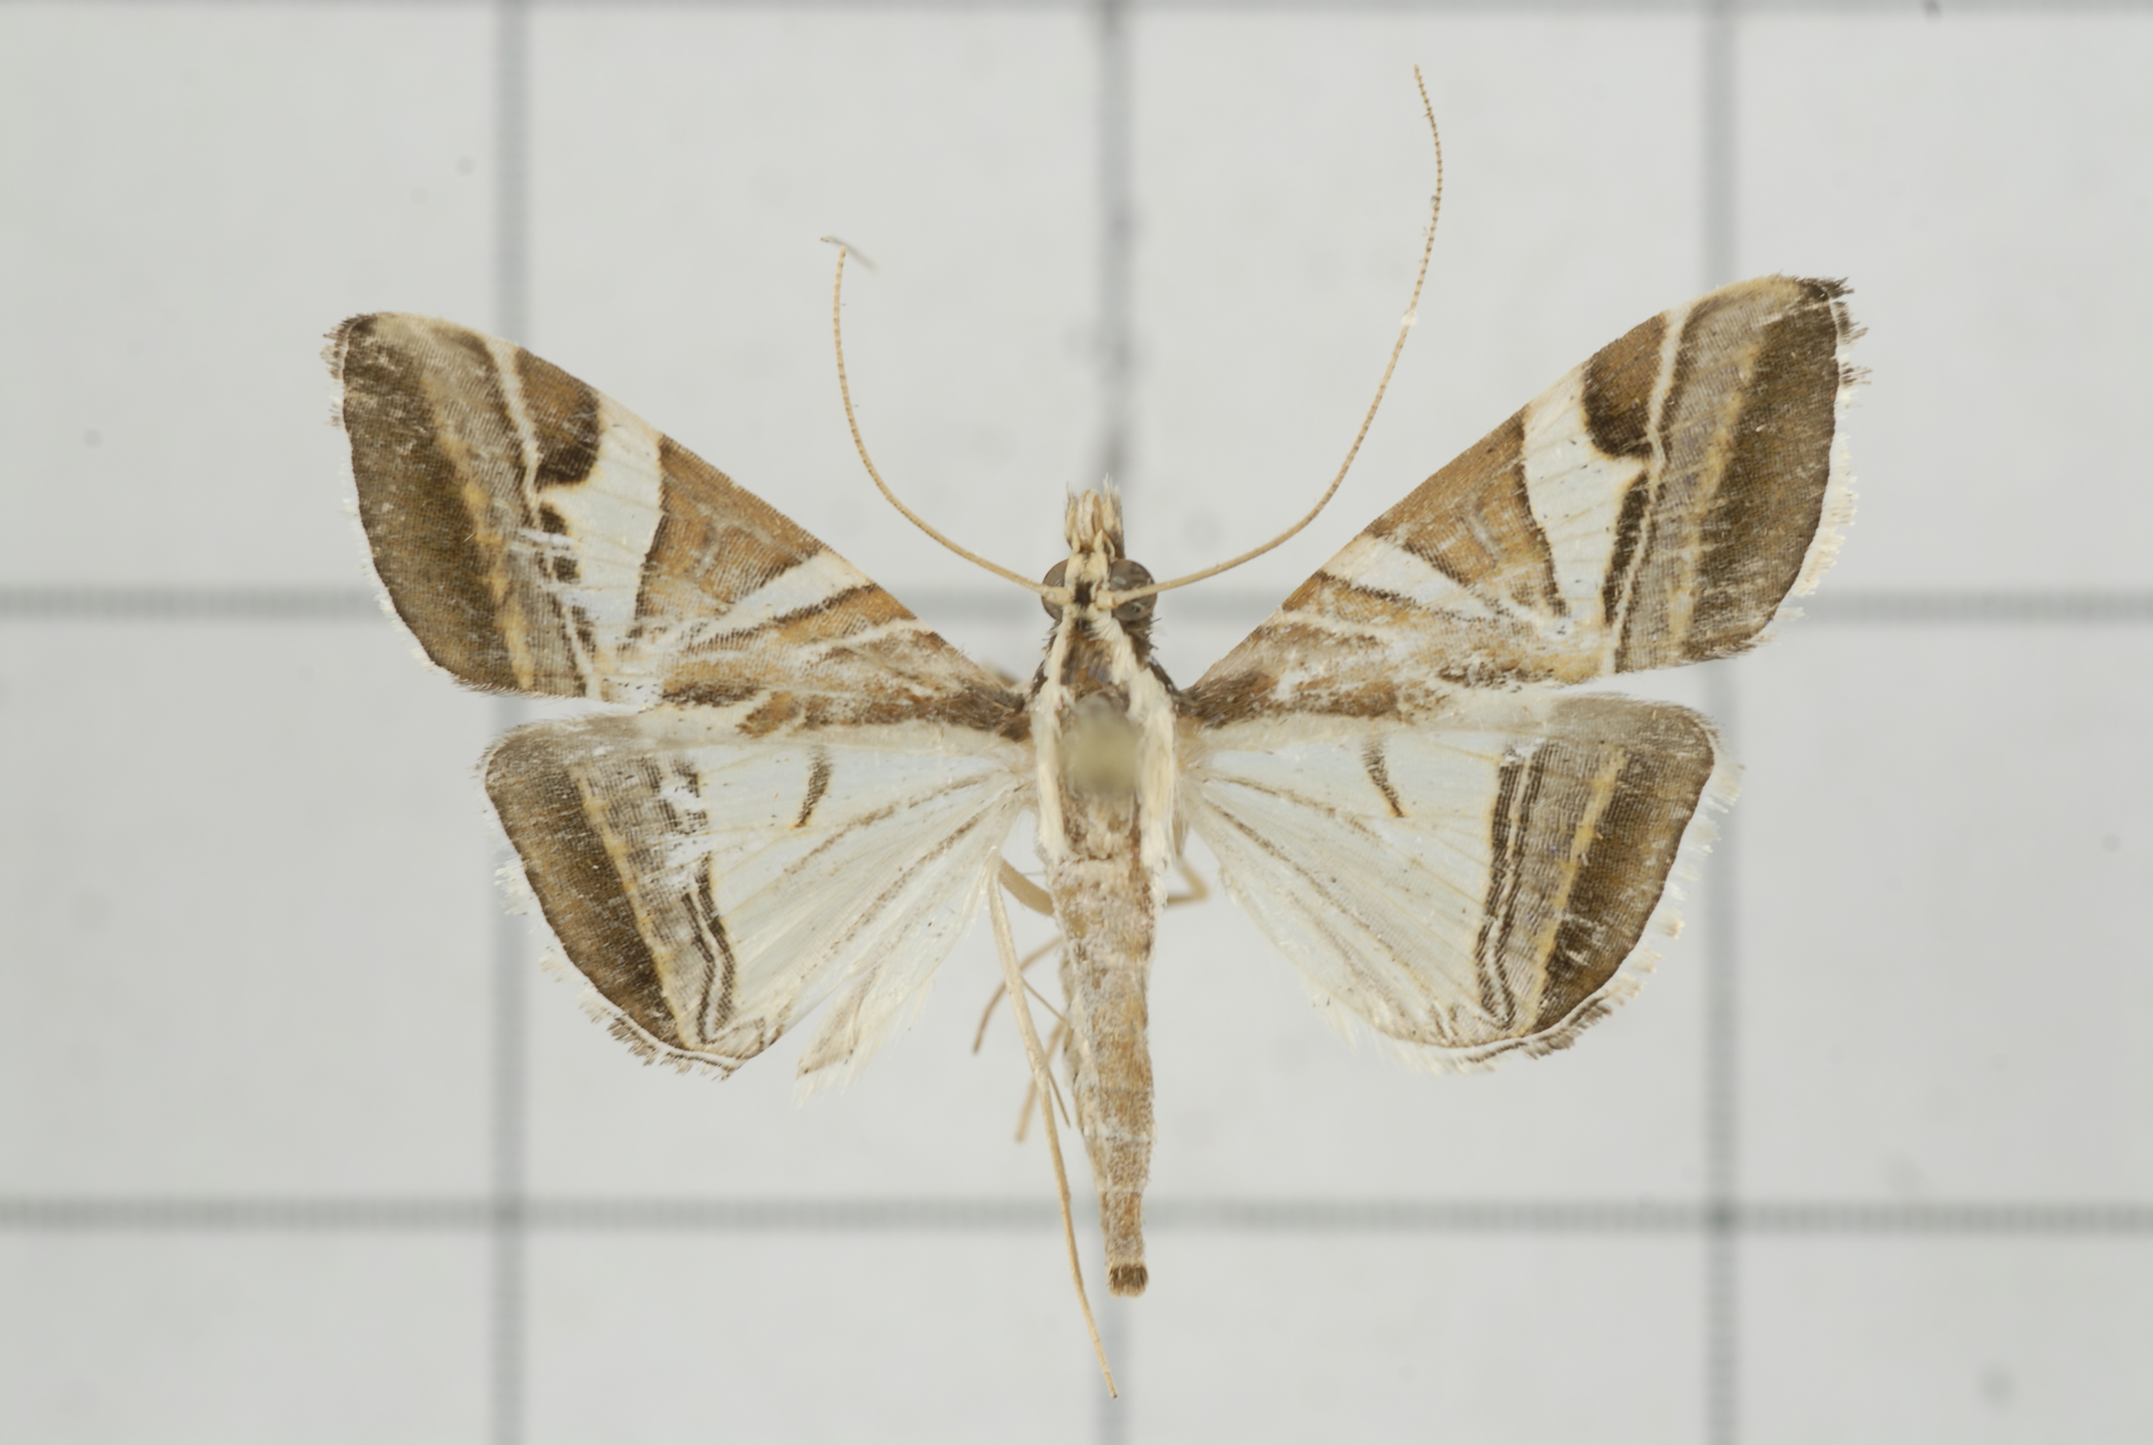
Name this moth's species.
Agrioglypta itysalis
